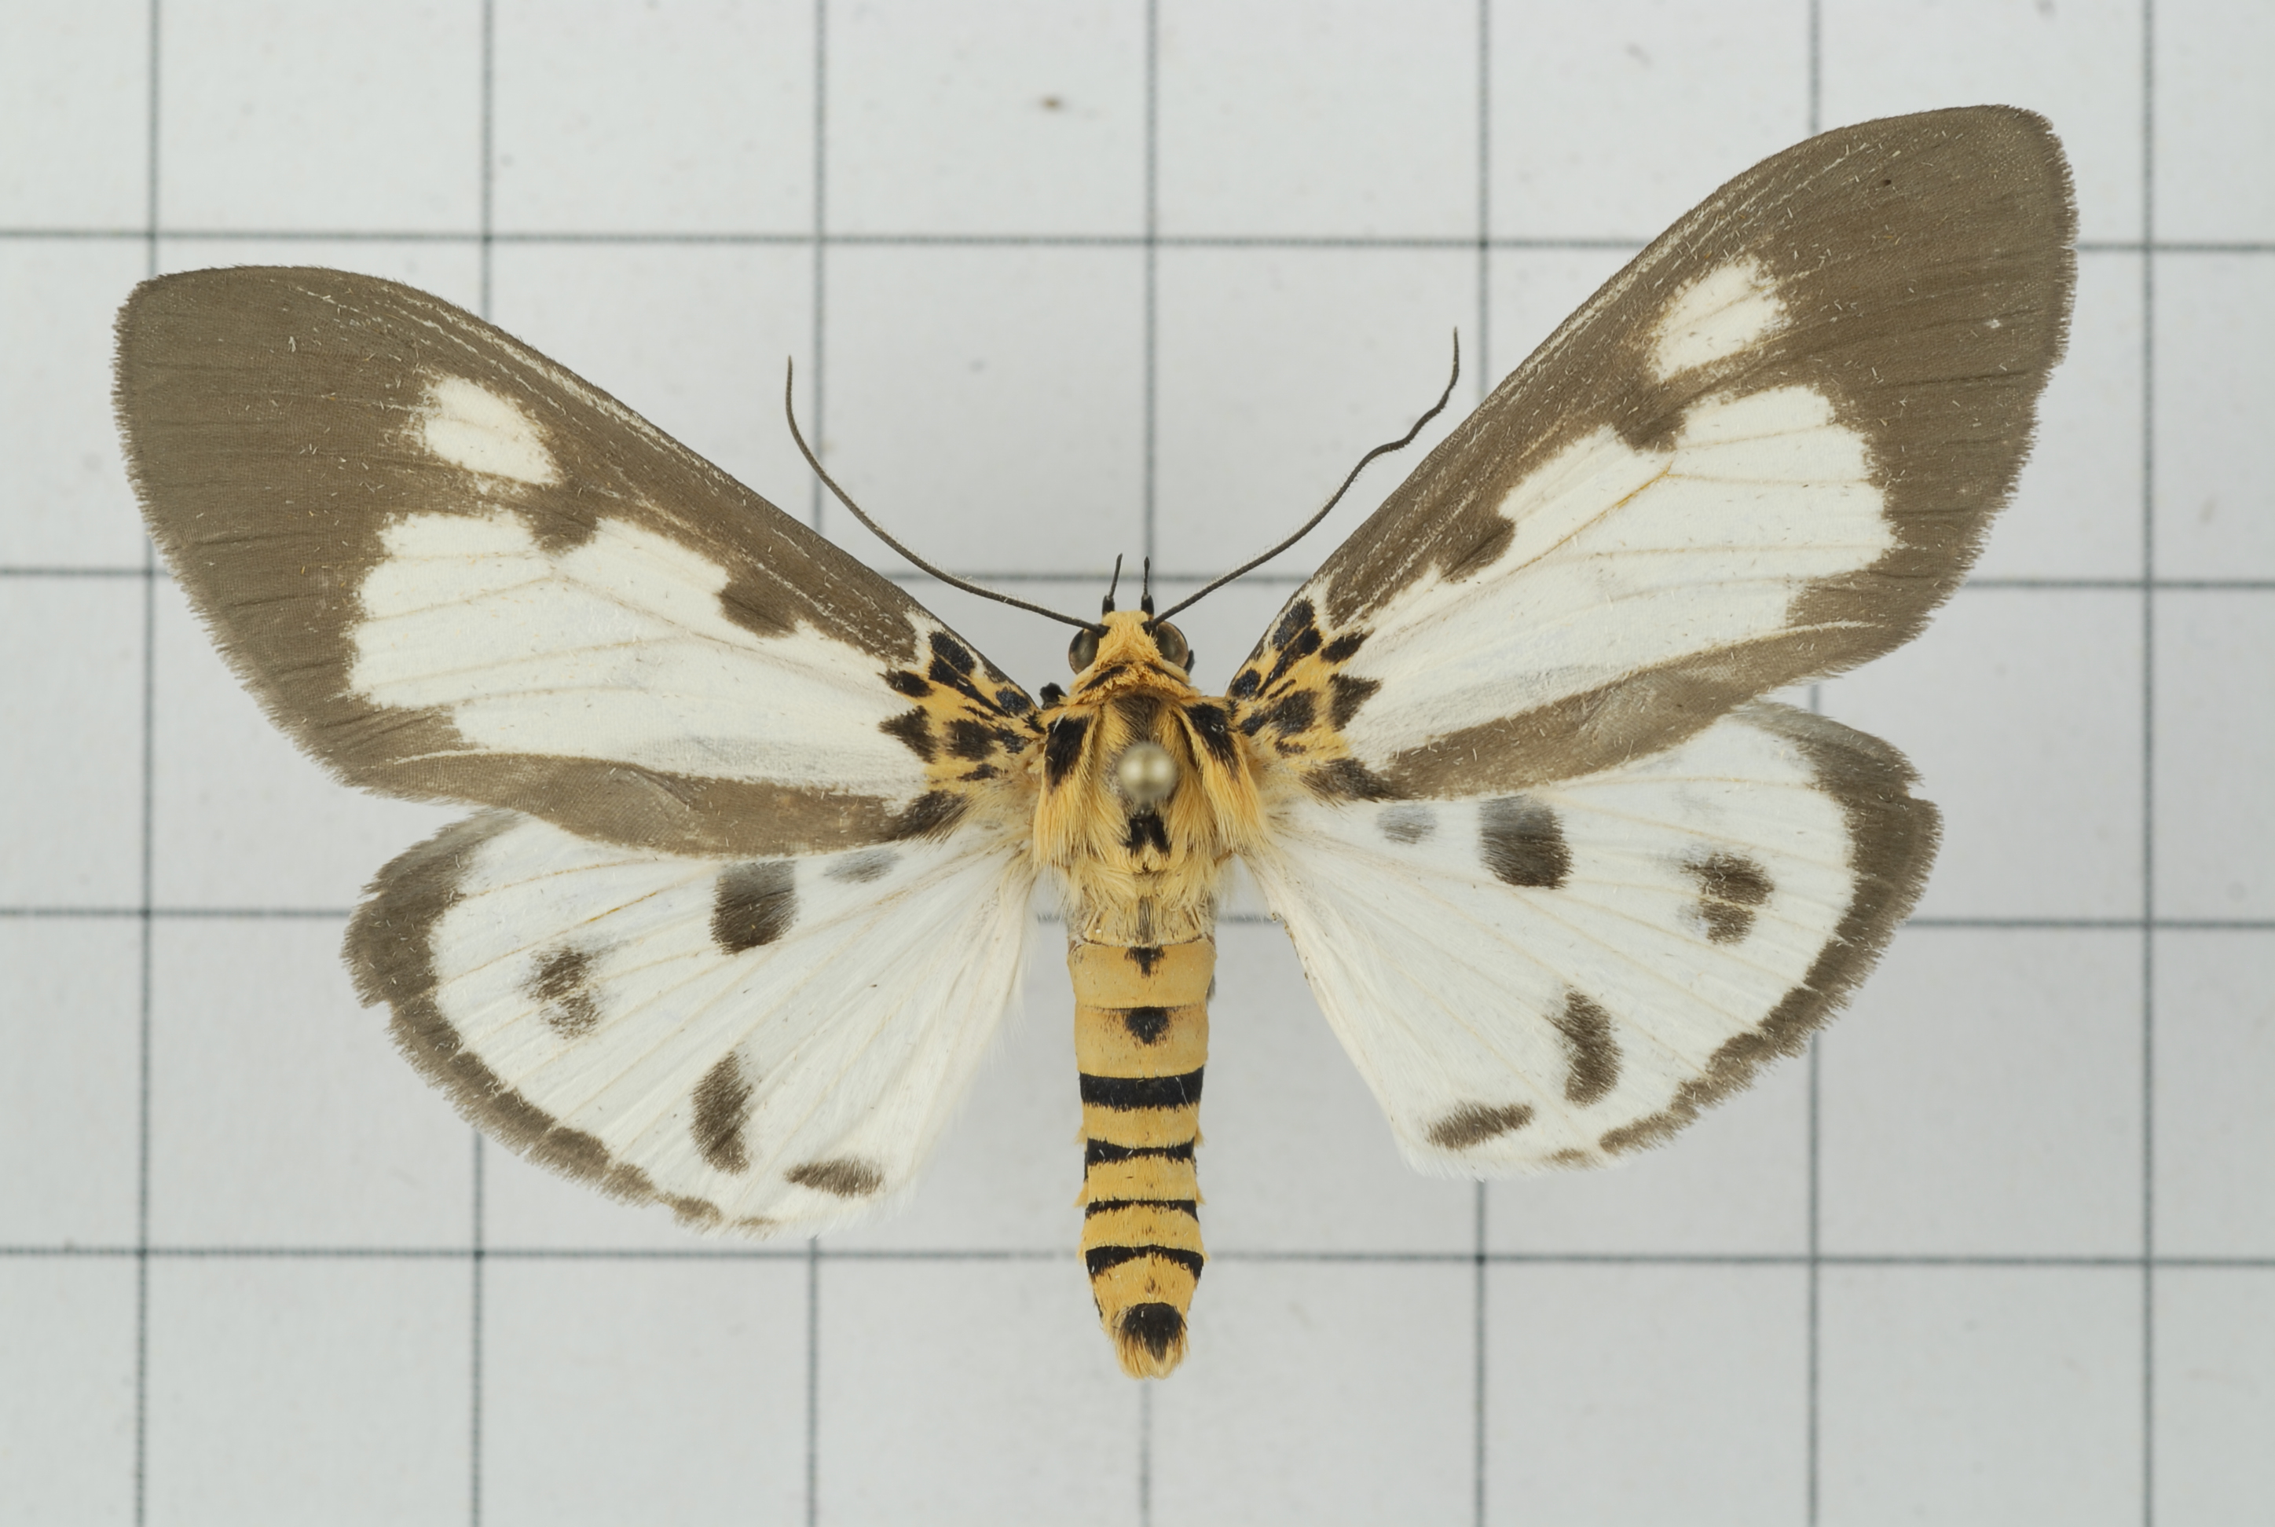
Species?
Asota plana lacteata
